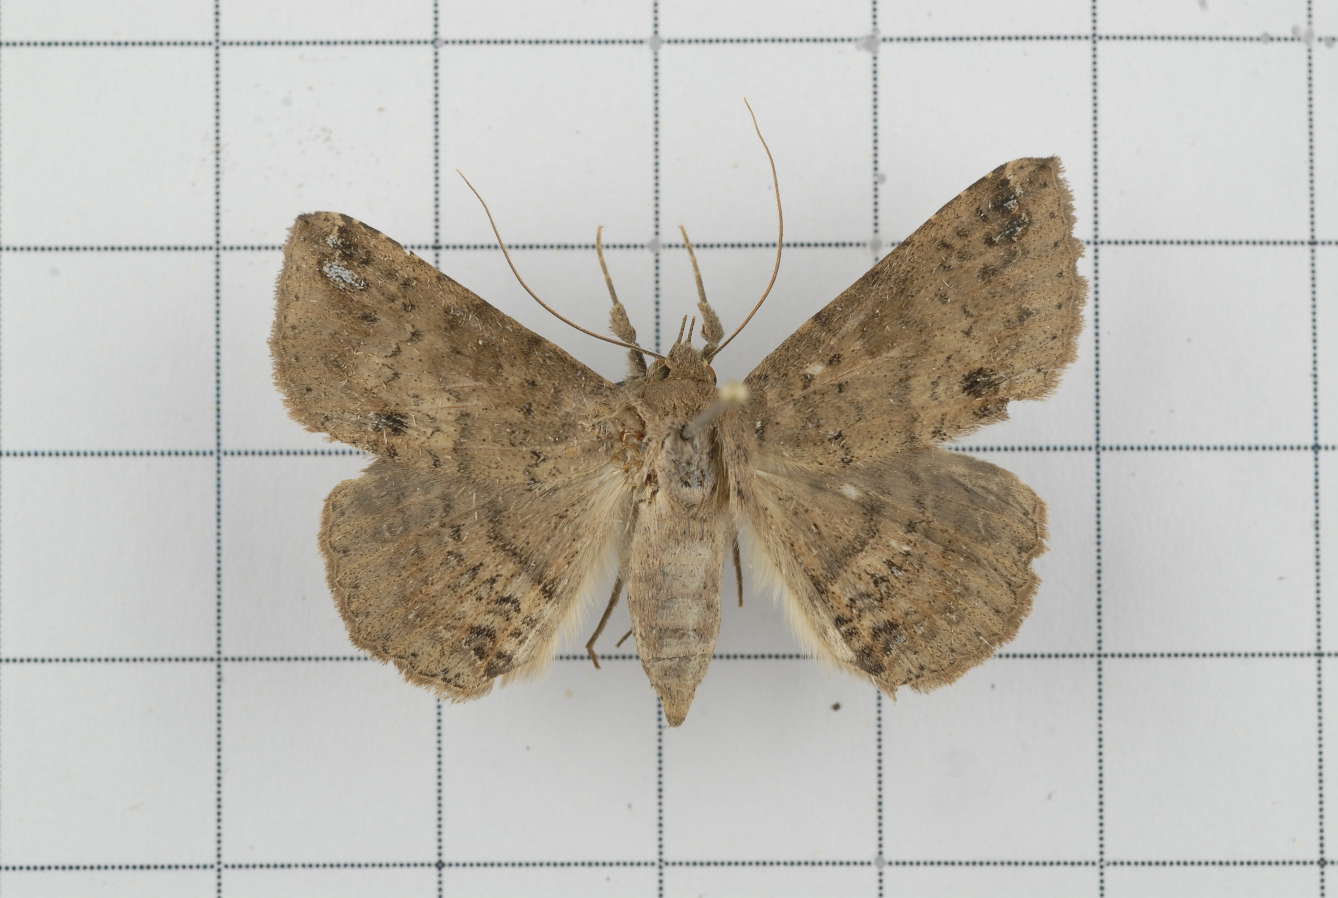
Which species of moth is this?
Ericeia inangulata inangulata
